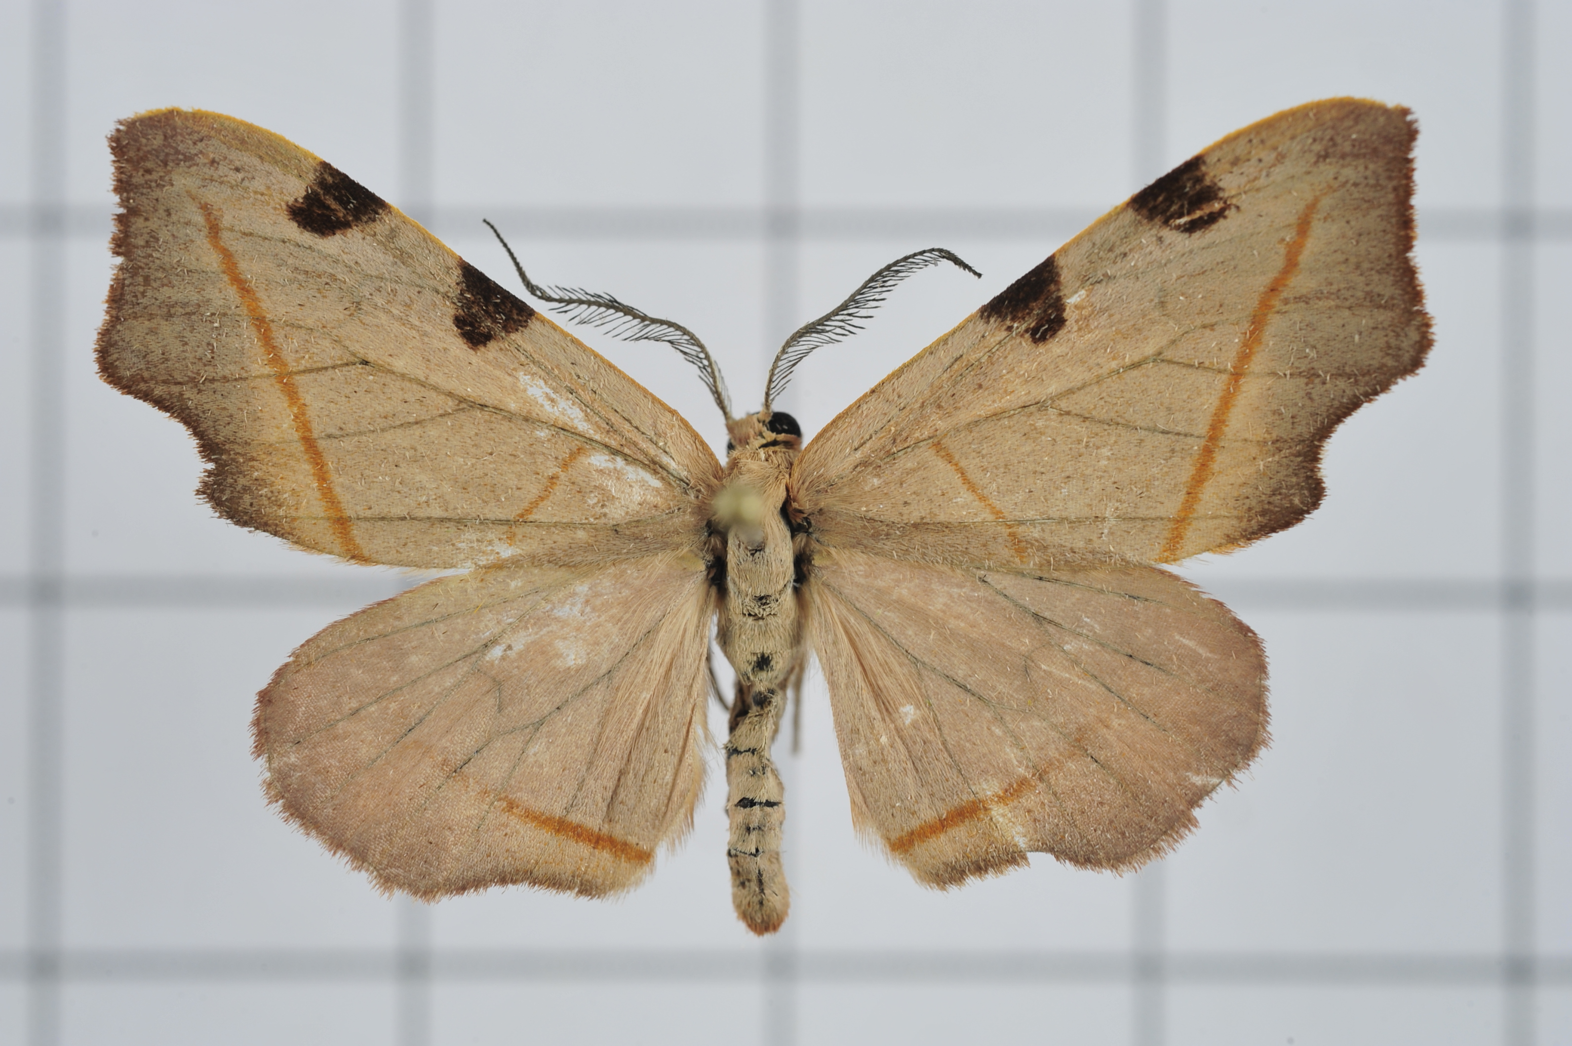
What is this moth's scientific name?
Achrosis rufescens
